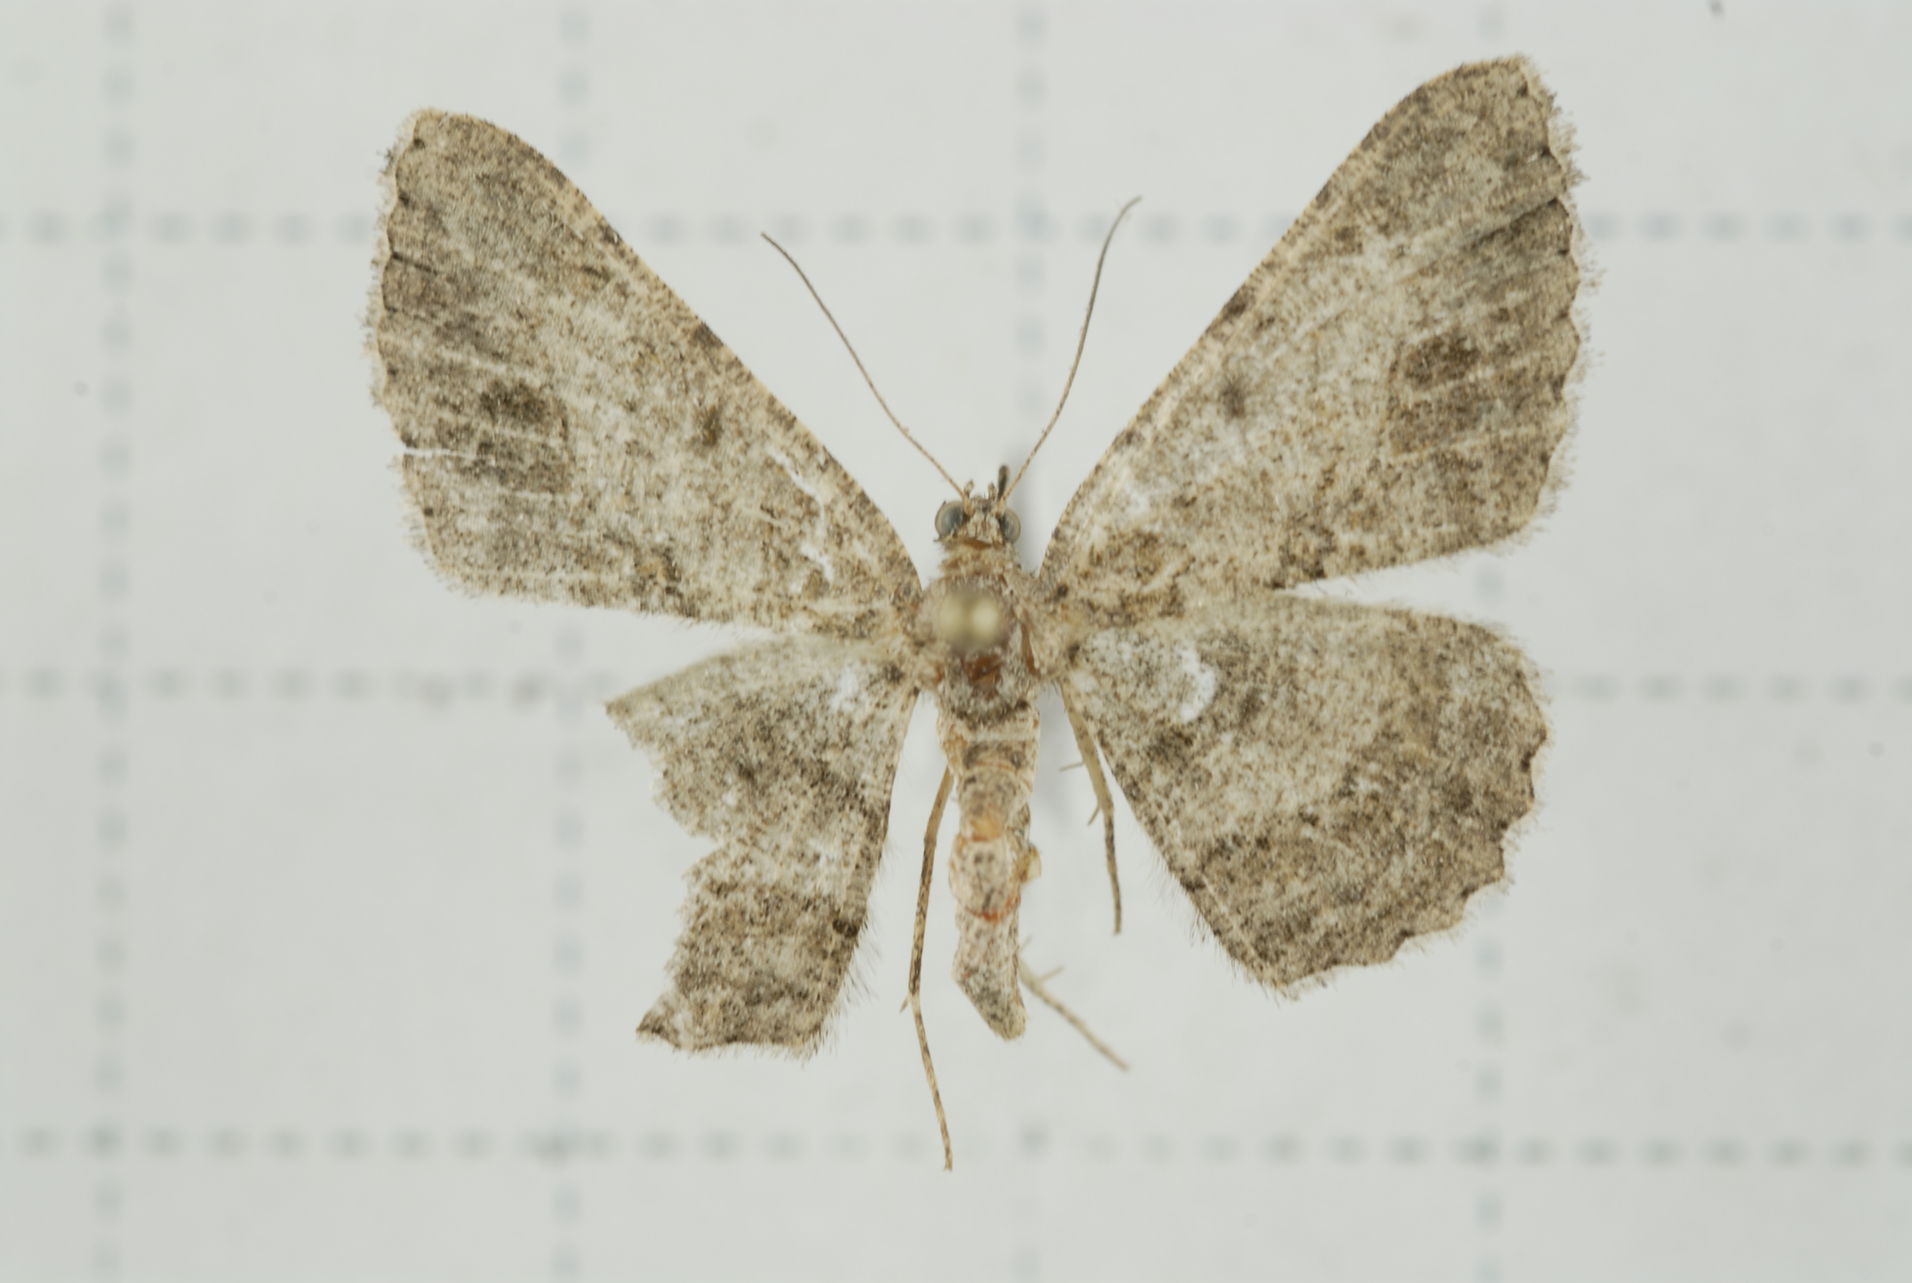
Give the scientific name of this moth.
Psilalcis breta rantaizana
